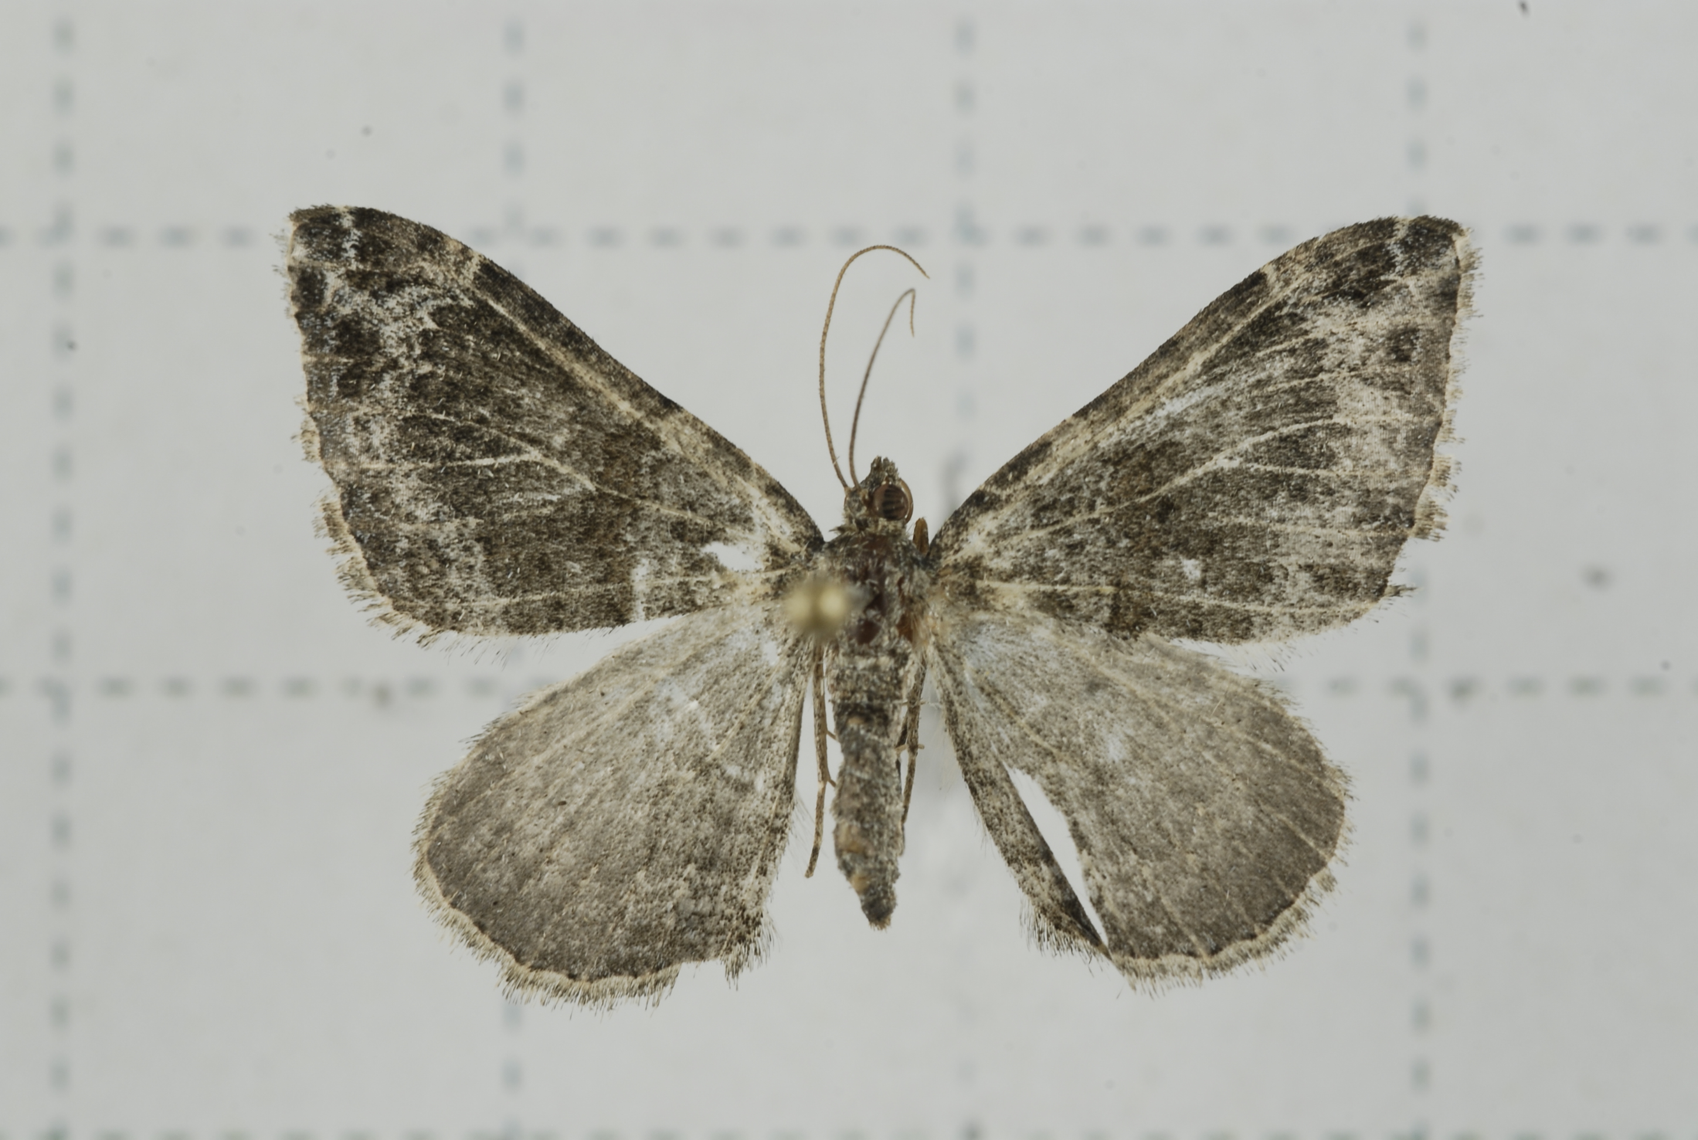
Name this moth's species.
Xanthorhoe saturata
